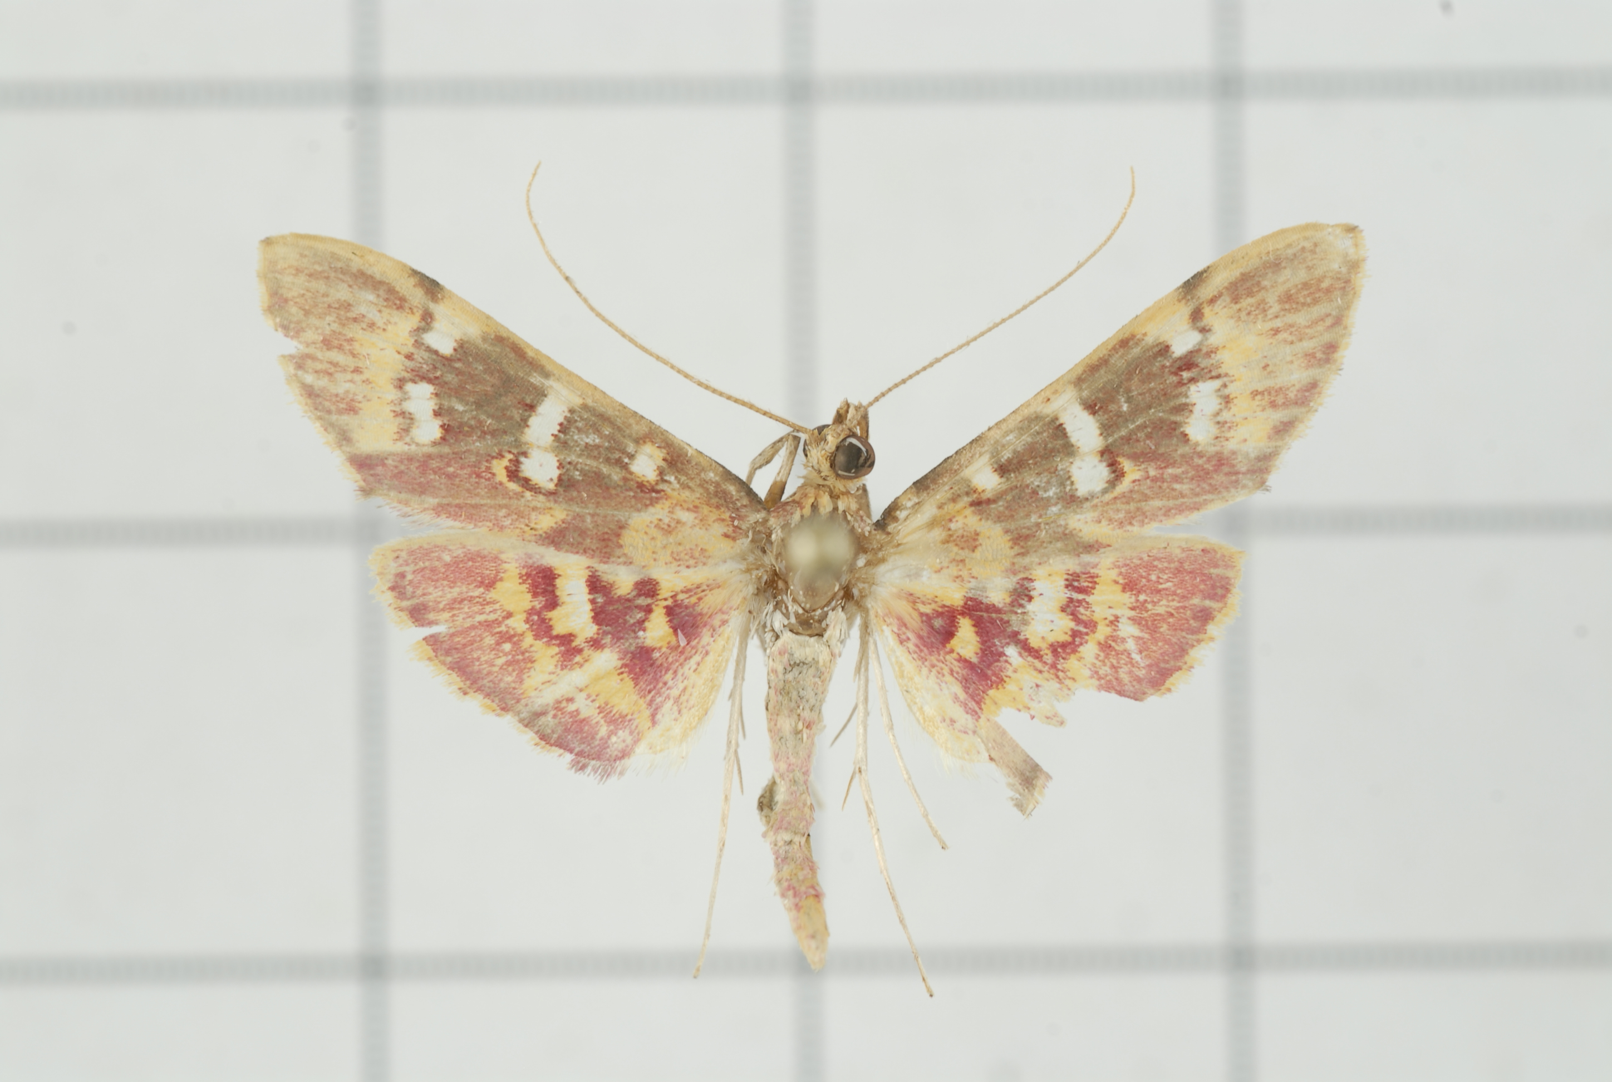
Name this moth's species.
Rhectothyris gratiosalis
